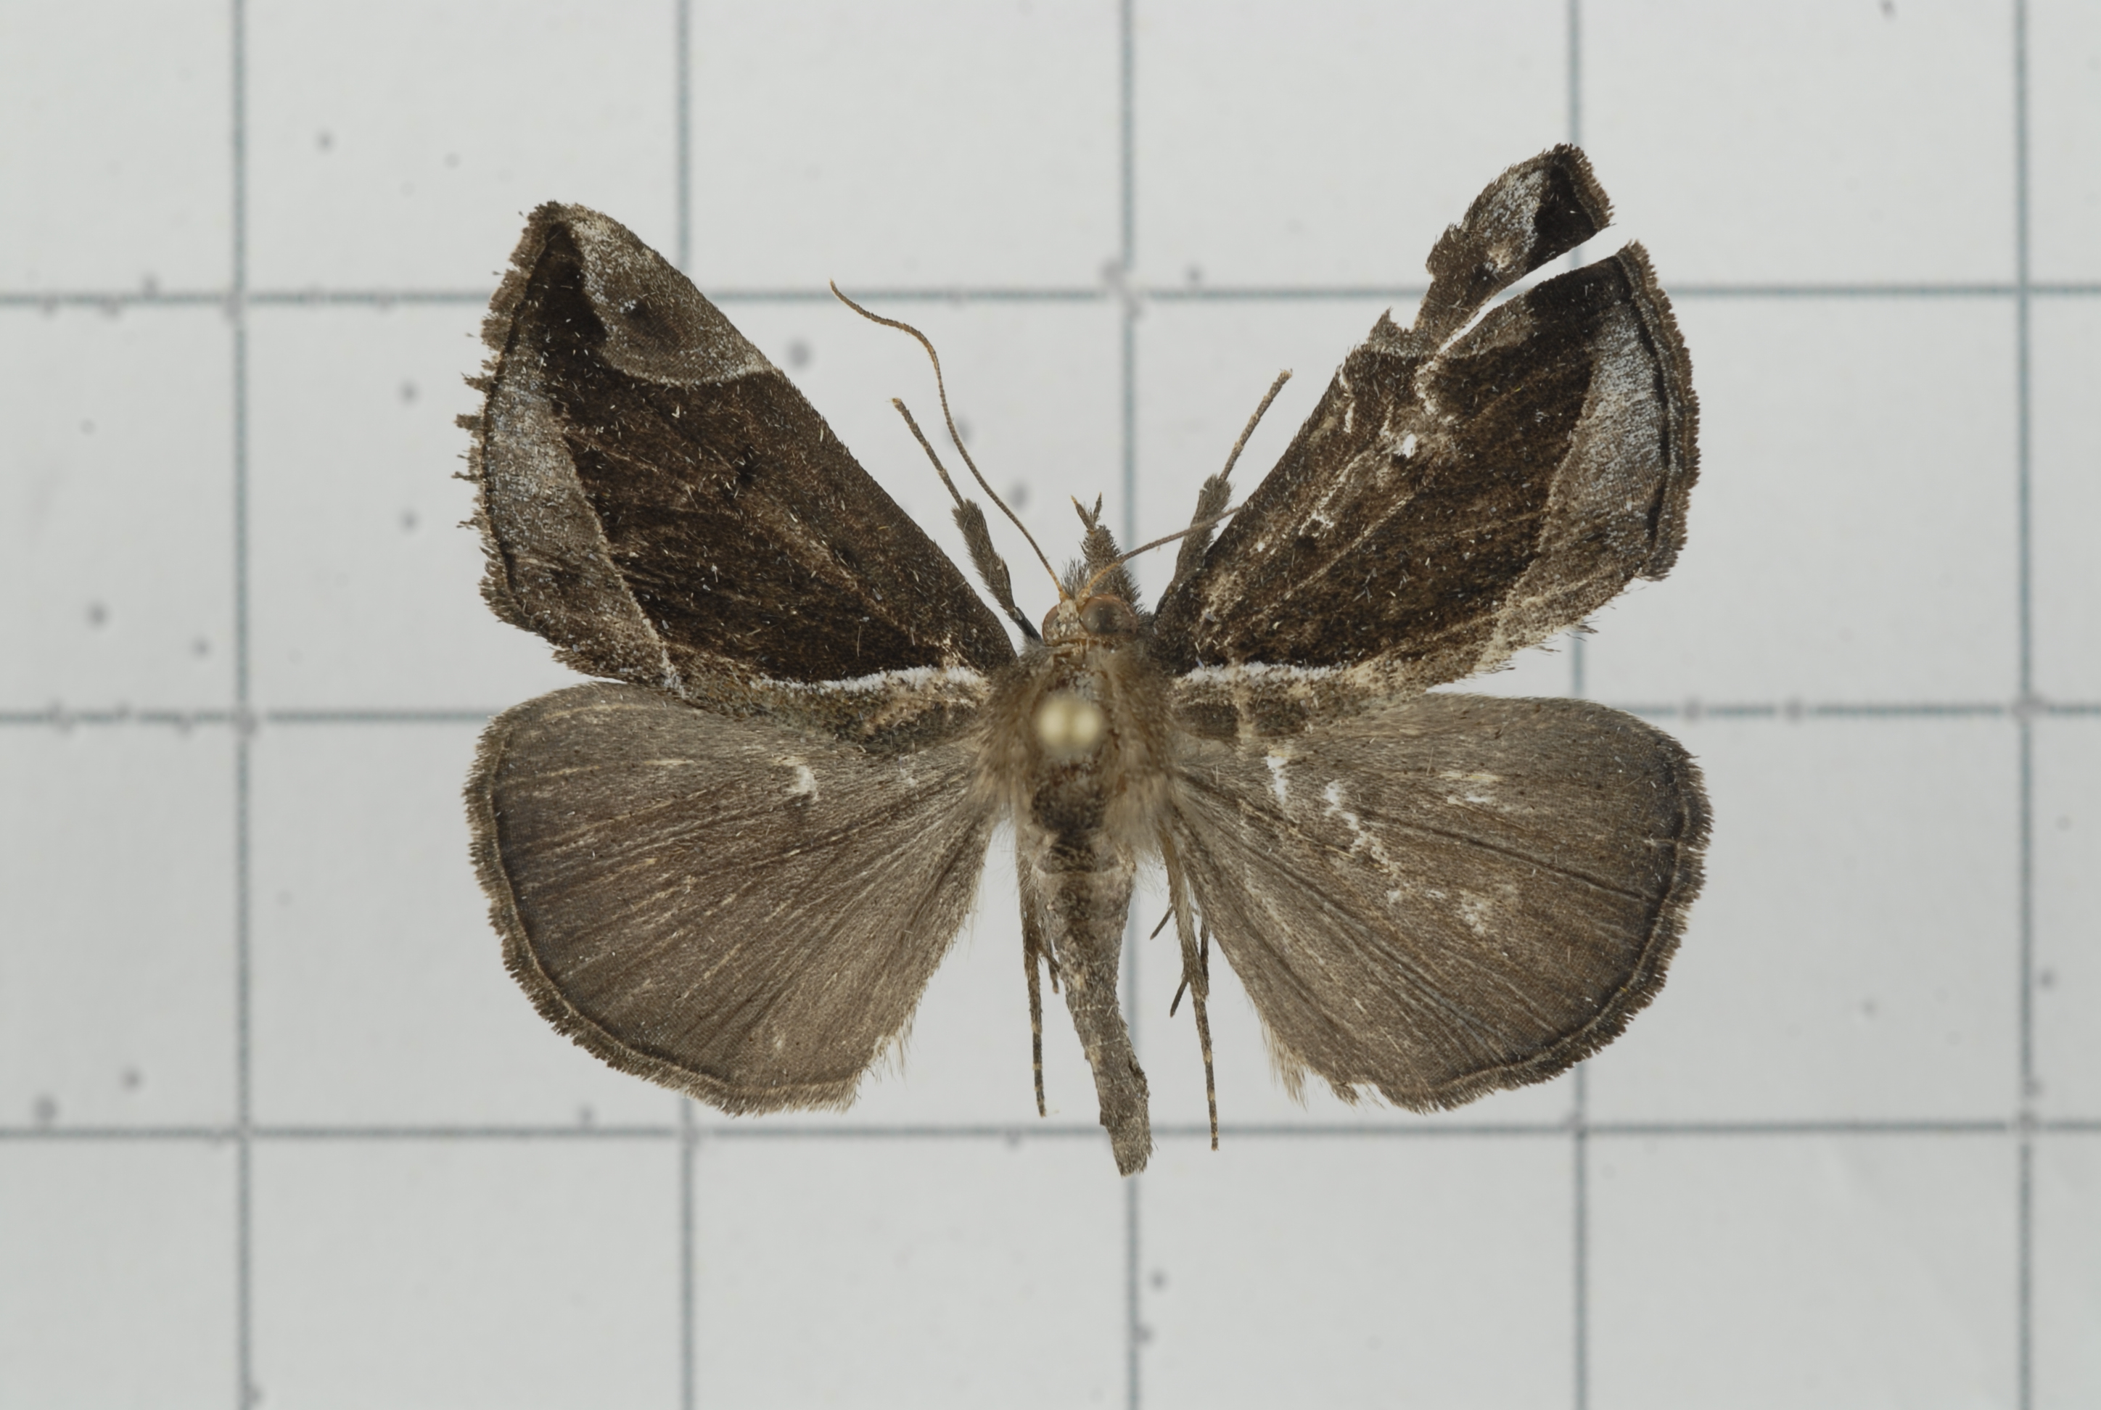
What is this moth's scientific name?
Hypena perspicua
